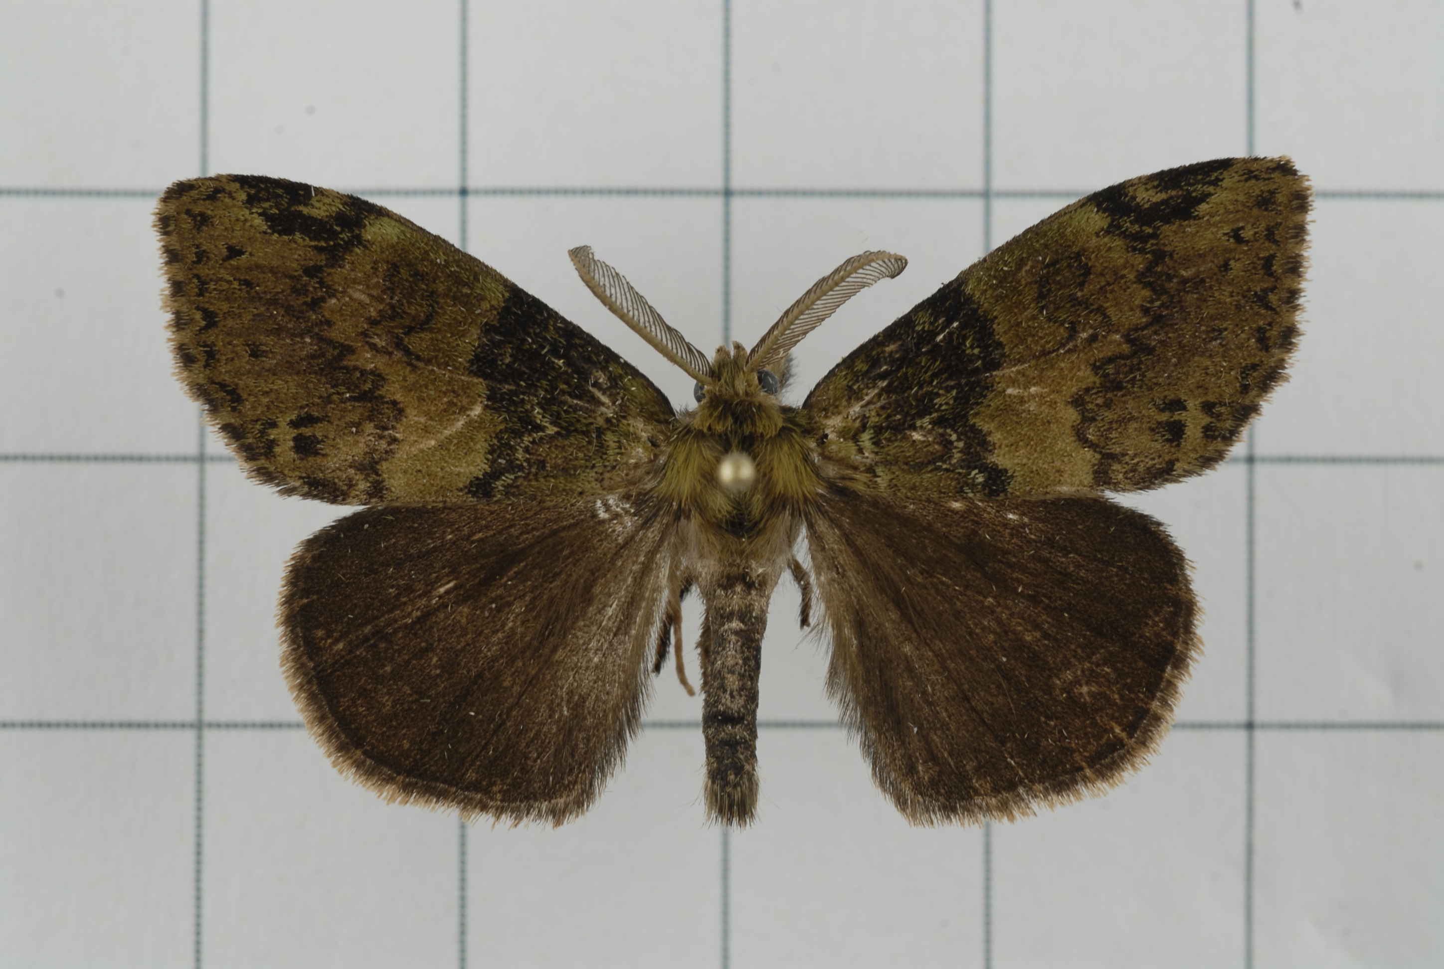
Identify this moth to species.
Ilema olivacea
